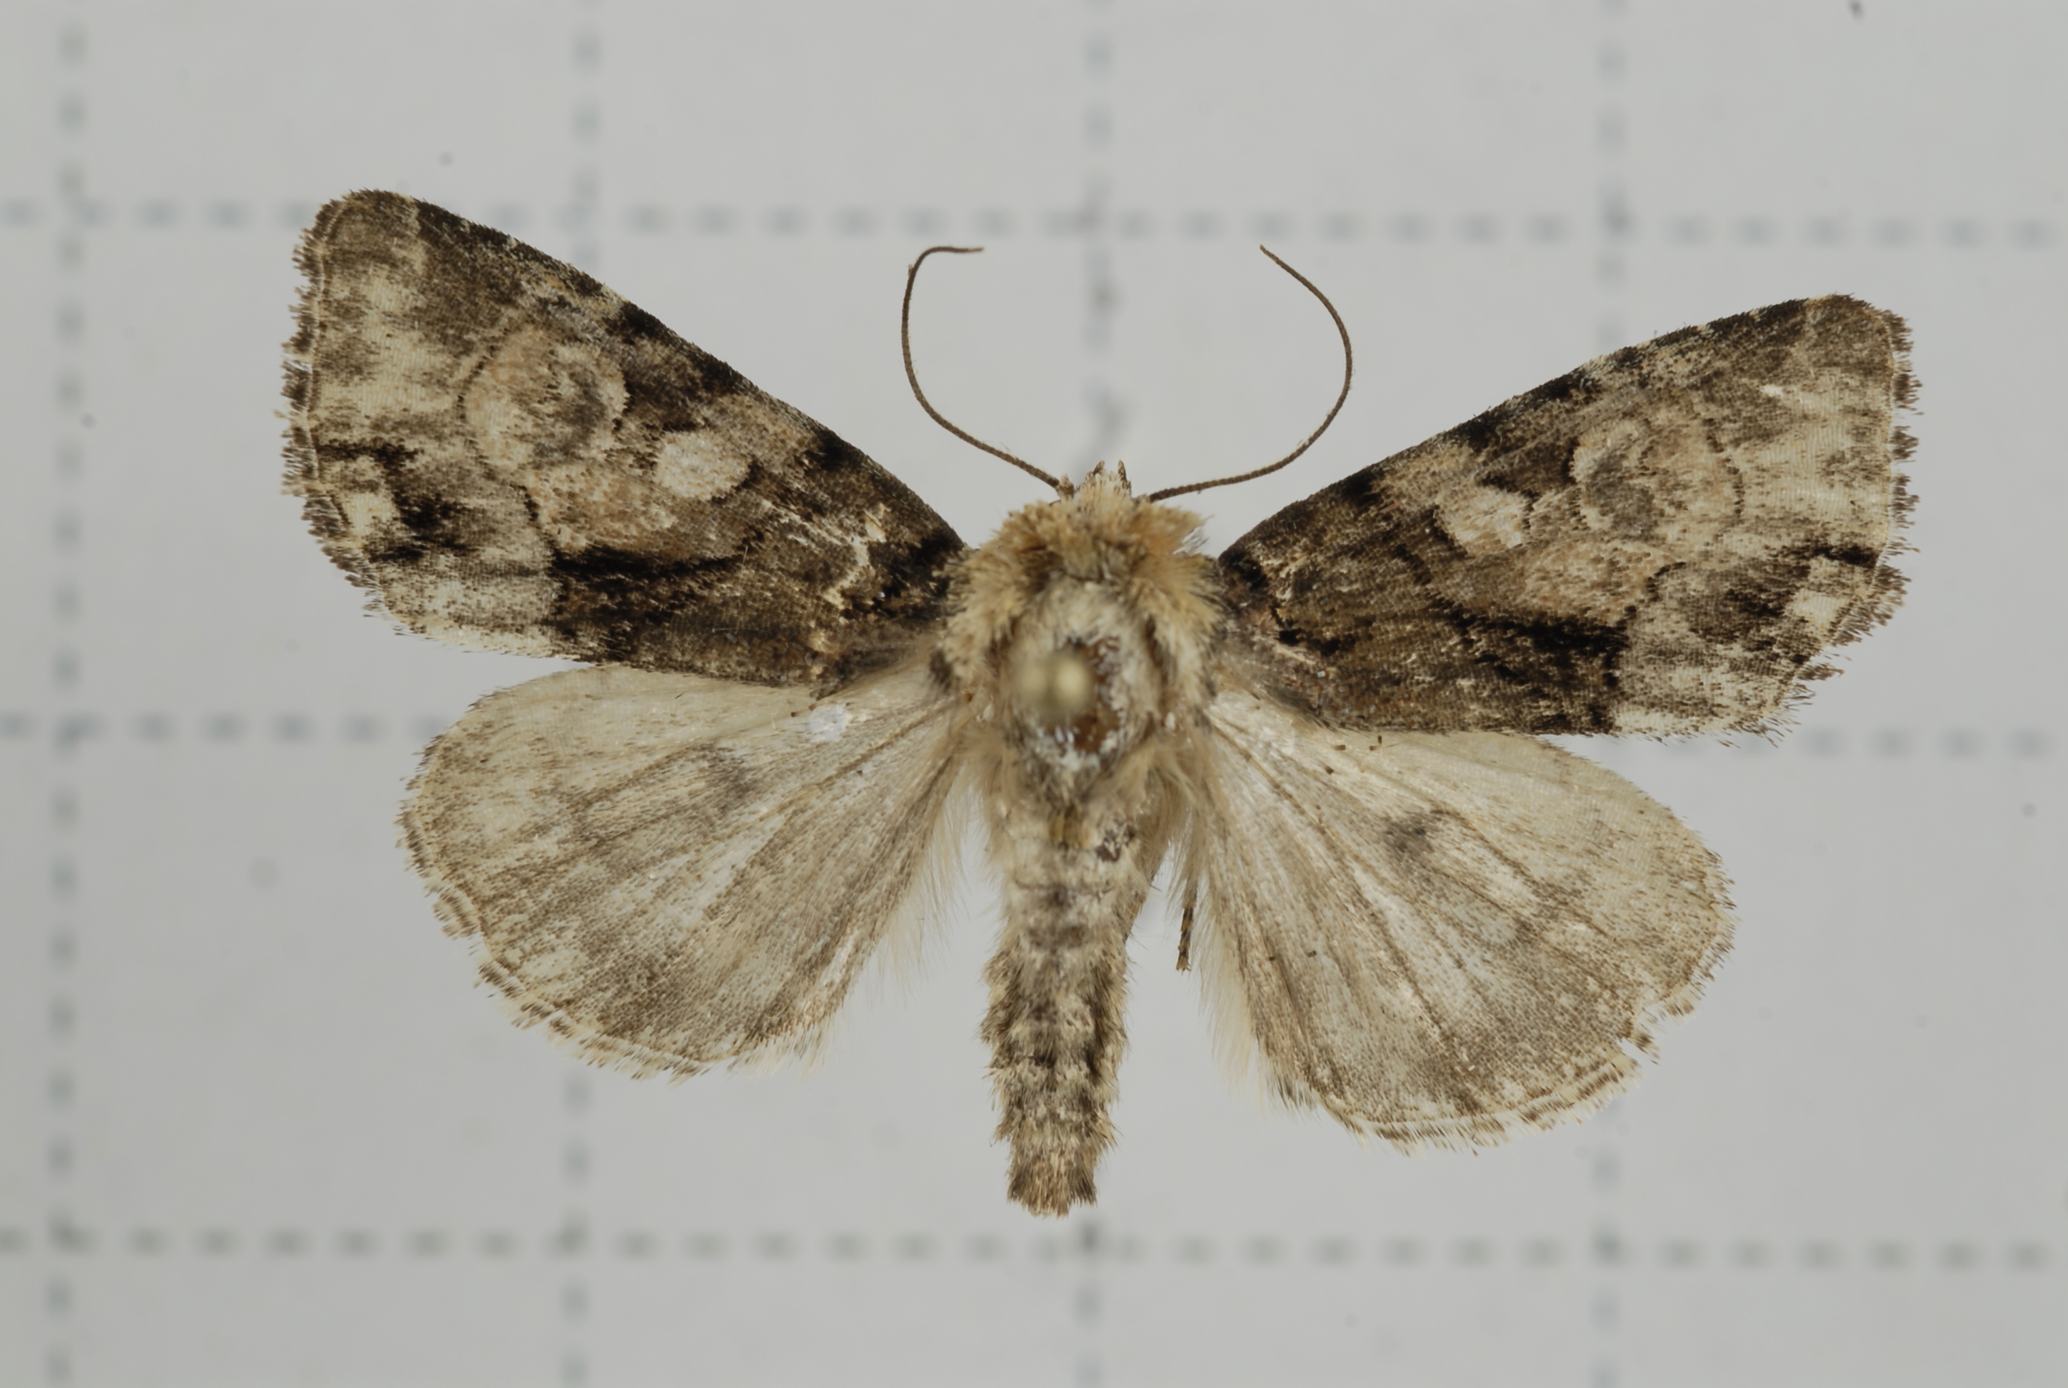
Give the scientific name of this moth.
Chytonix variegata
